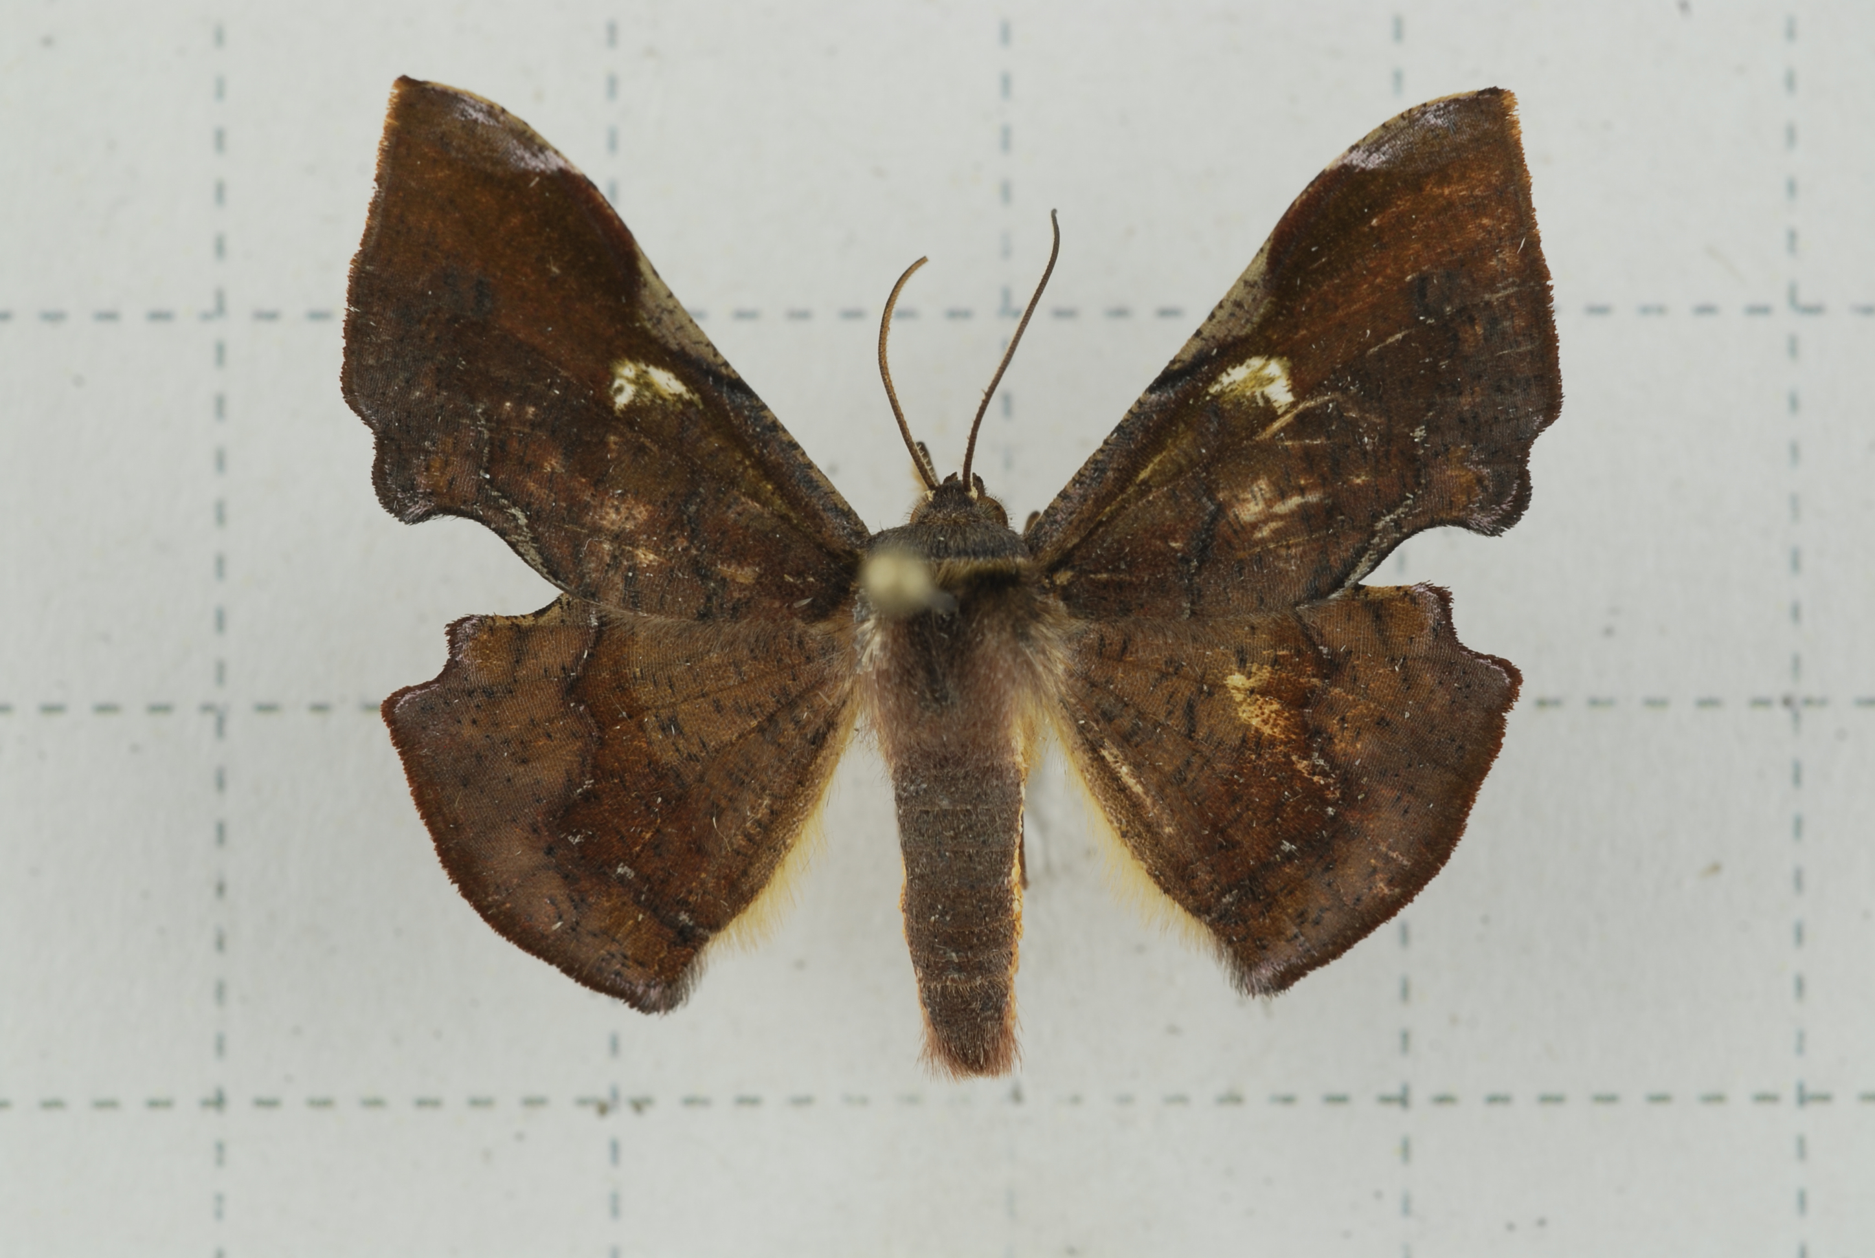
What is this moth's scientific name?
Fascellina chromataria
